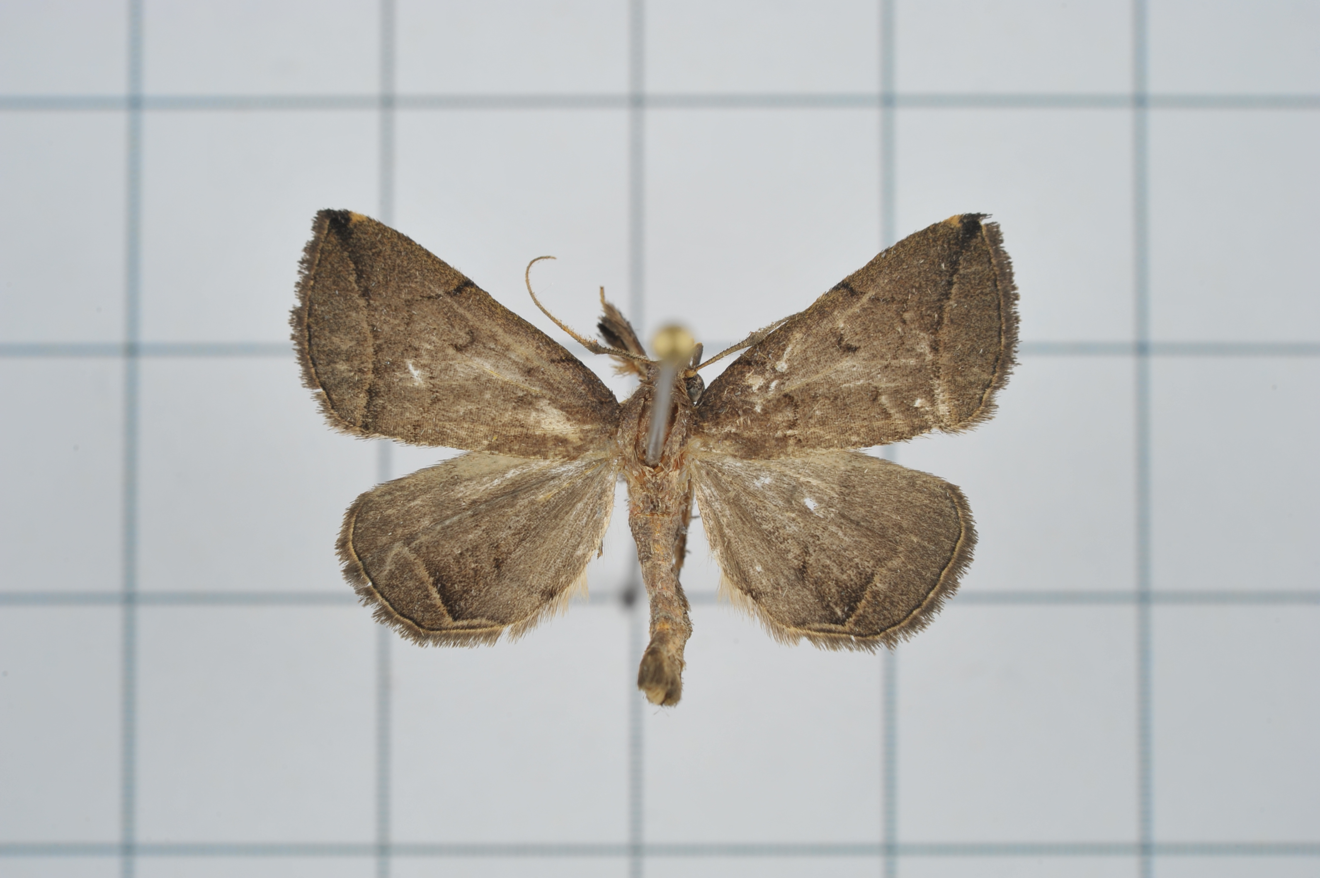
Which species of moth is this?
Treitschkendia subtriplex
